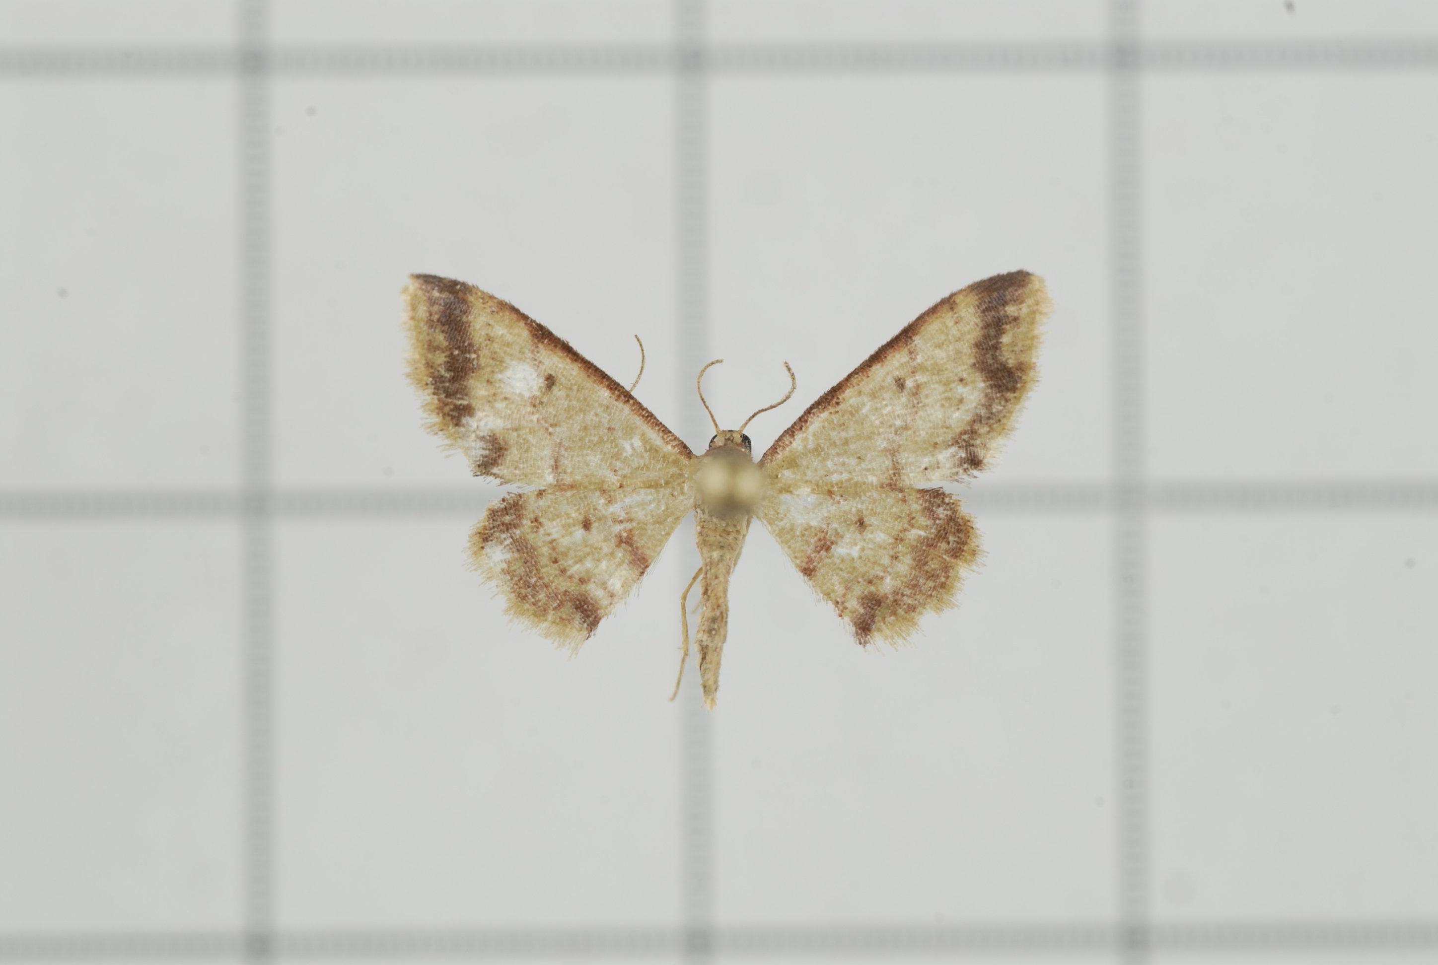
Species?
Idaea paraula
